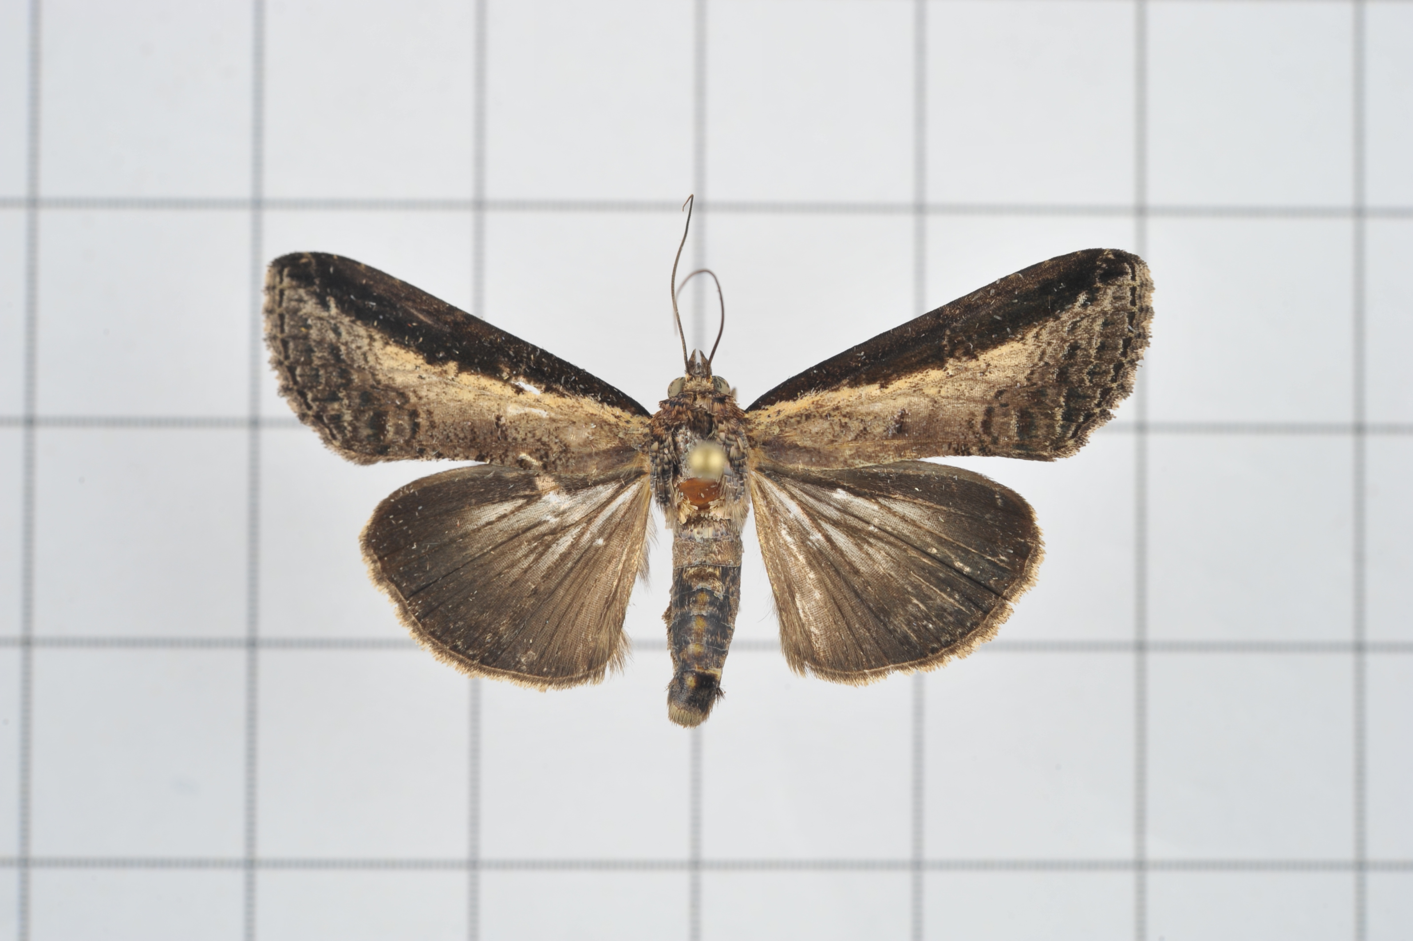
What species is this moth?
Lophoptera squammigera
